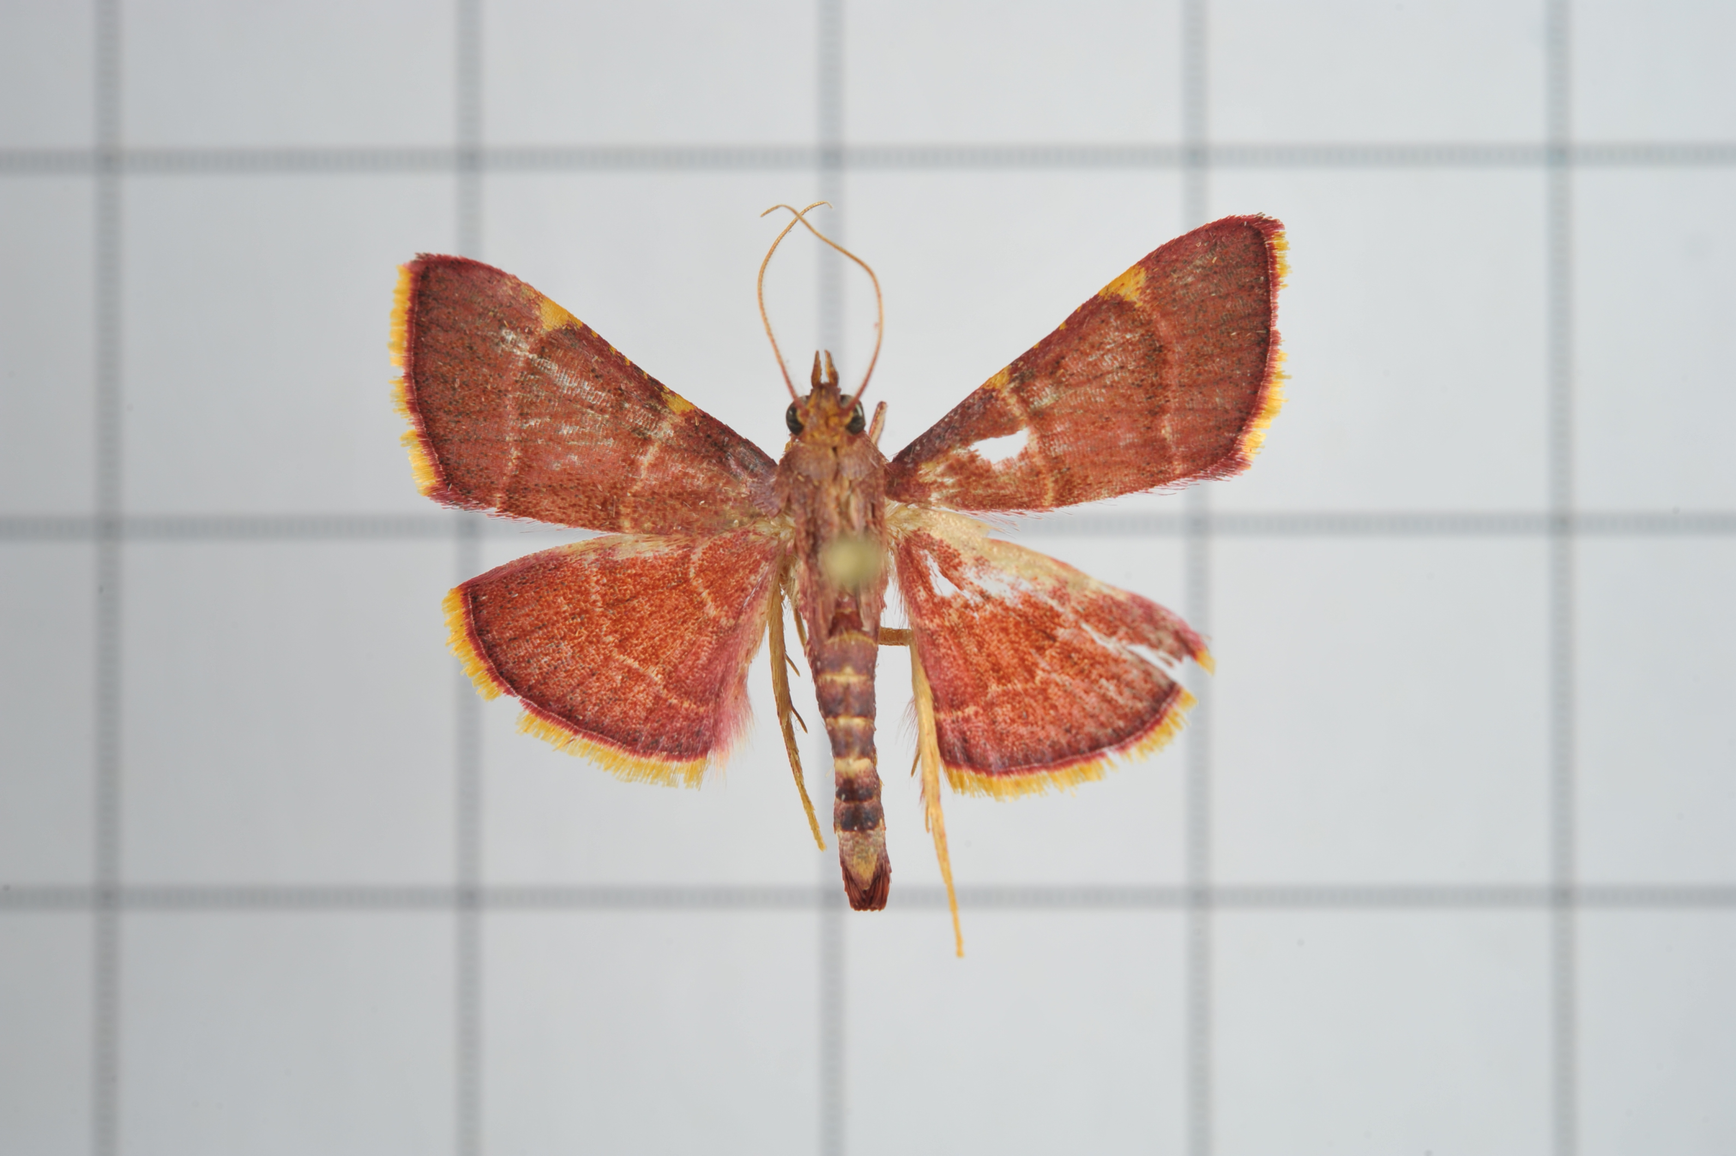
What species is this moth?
Herculia pelasgalis
